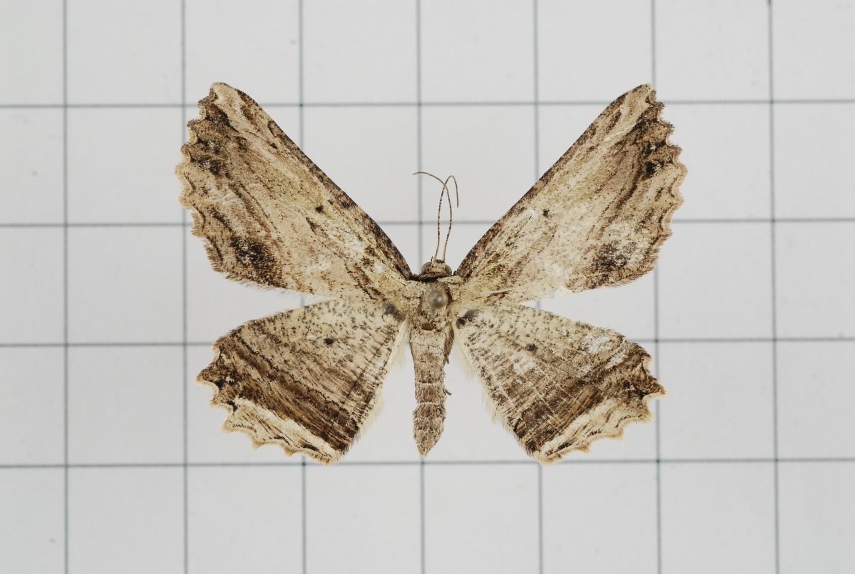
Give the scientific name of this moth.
Menophra parahumeraria
